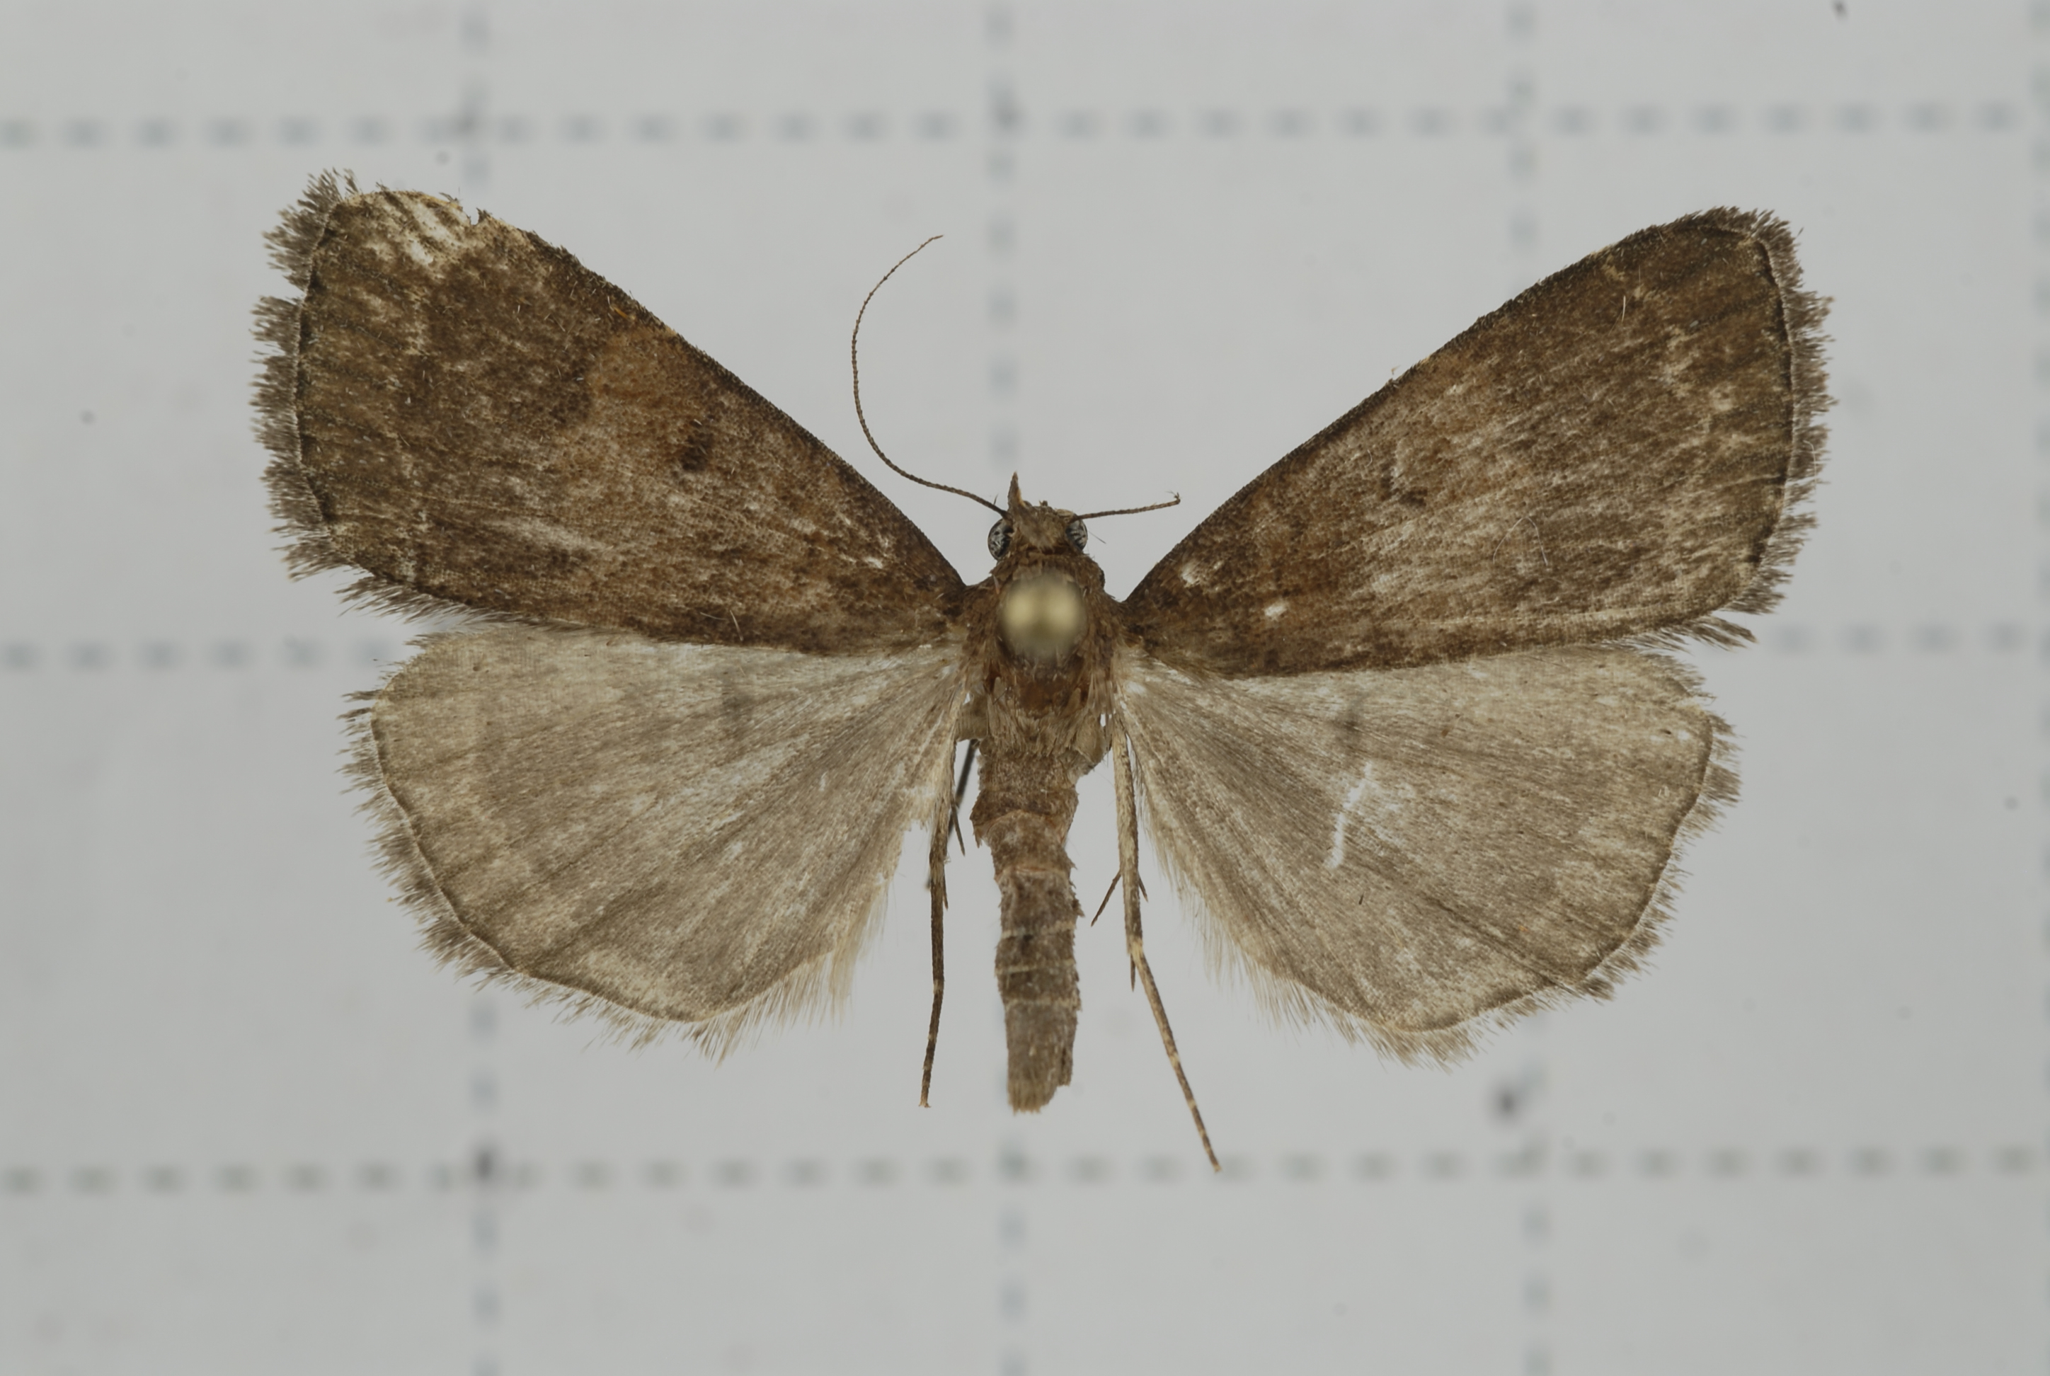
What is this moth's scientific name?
Hydrillodes torsivena
